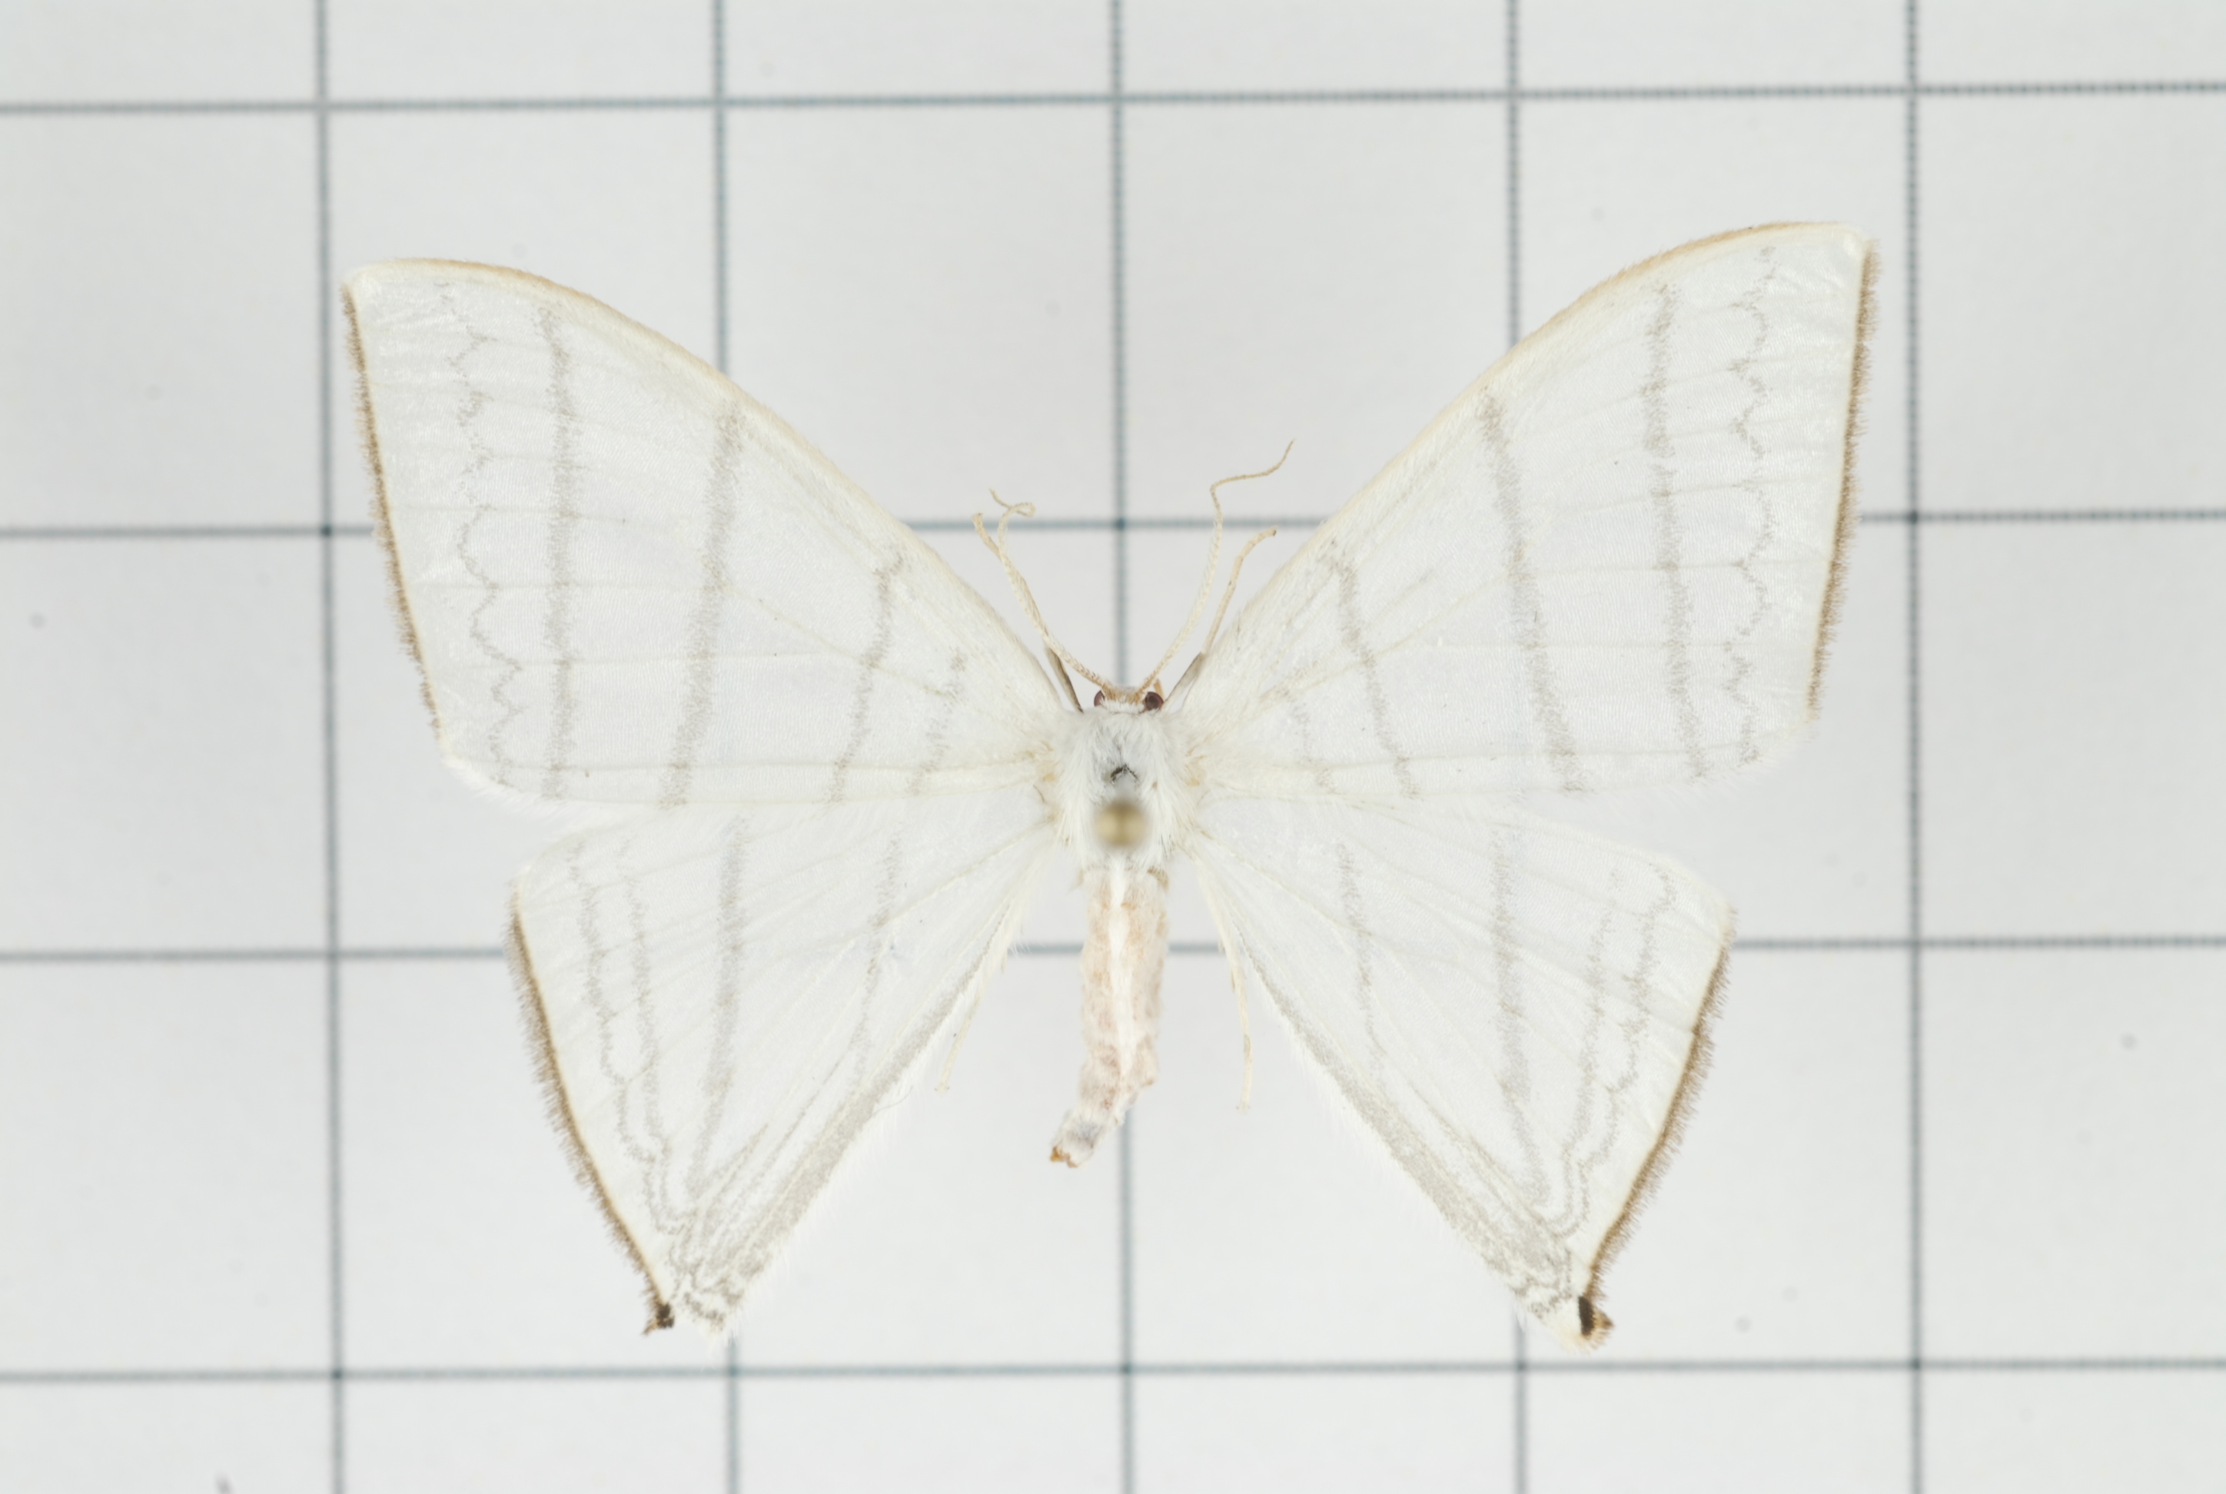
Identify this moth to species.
Ditrigona triangularia
